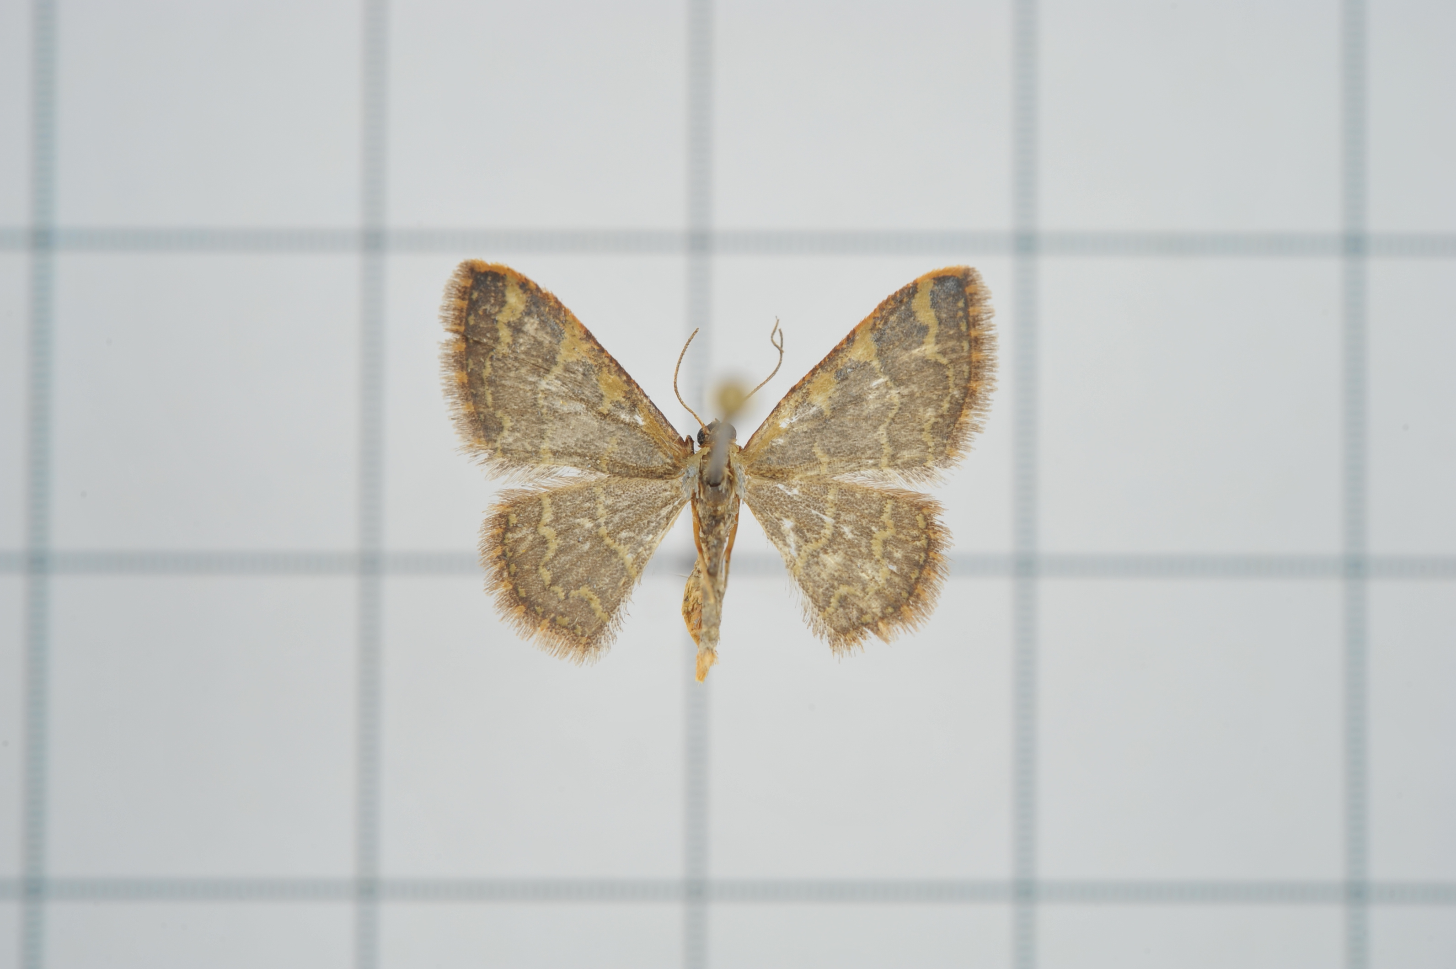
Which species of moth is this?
Lophophleps purpurea
